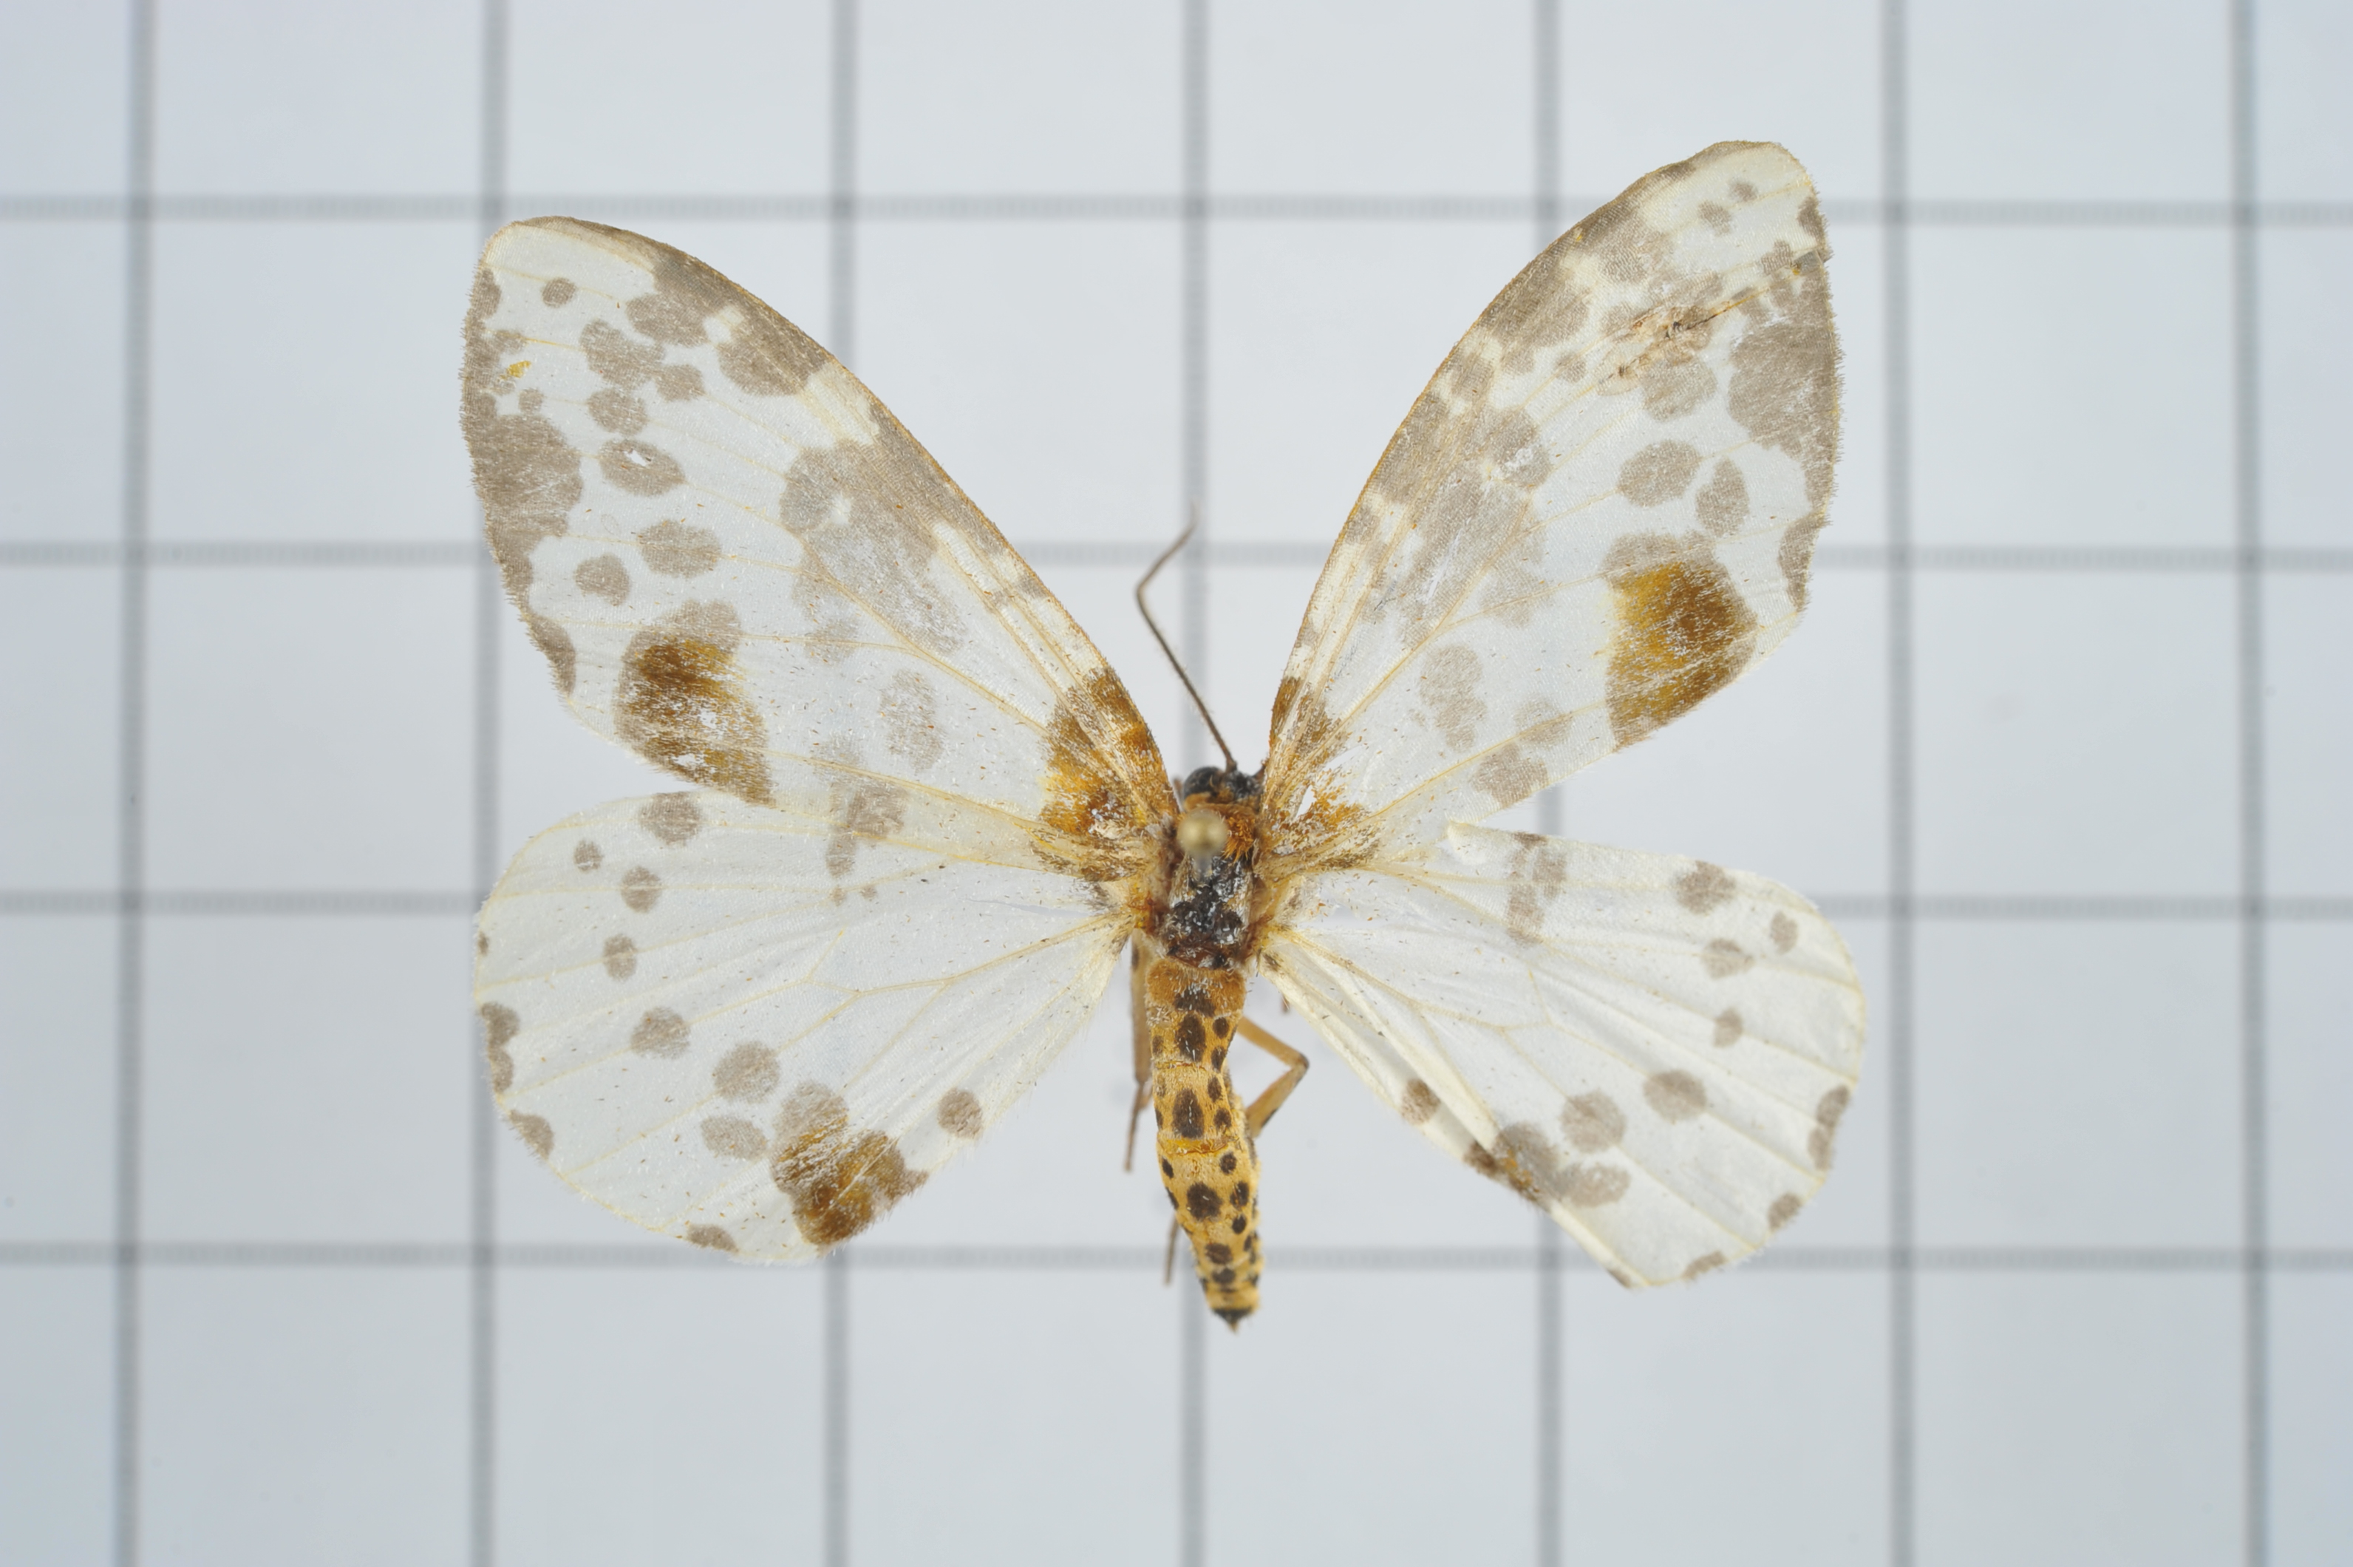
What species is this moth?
Abraxas adilluminata
